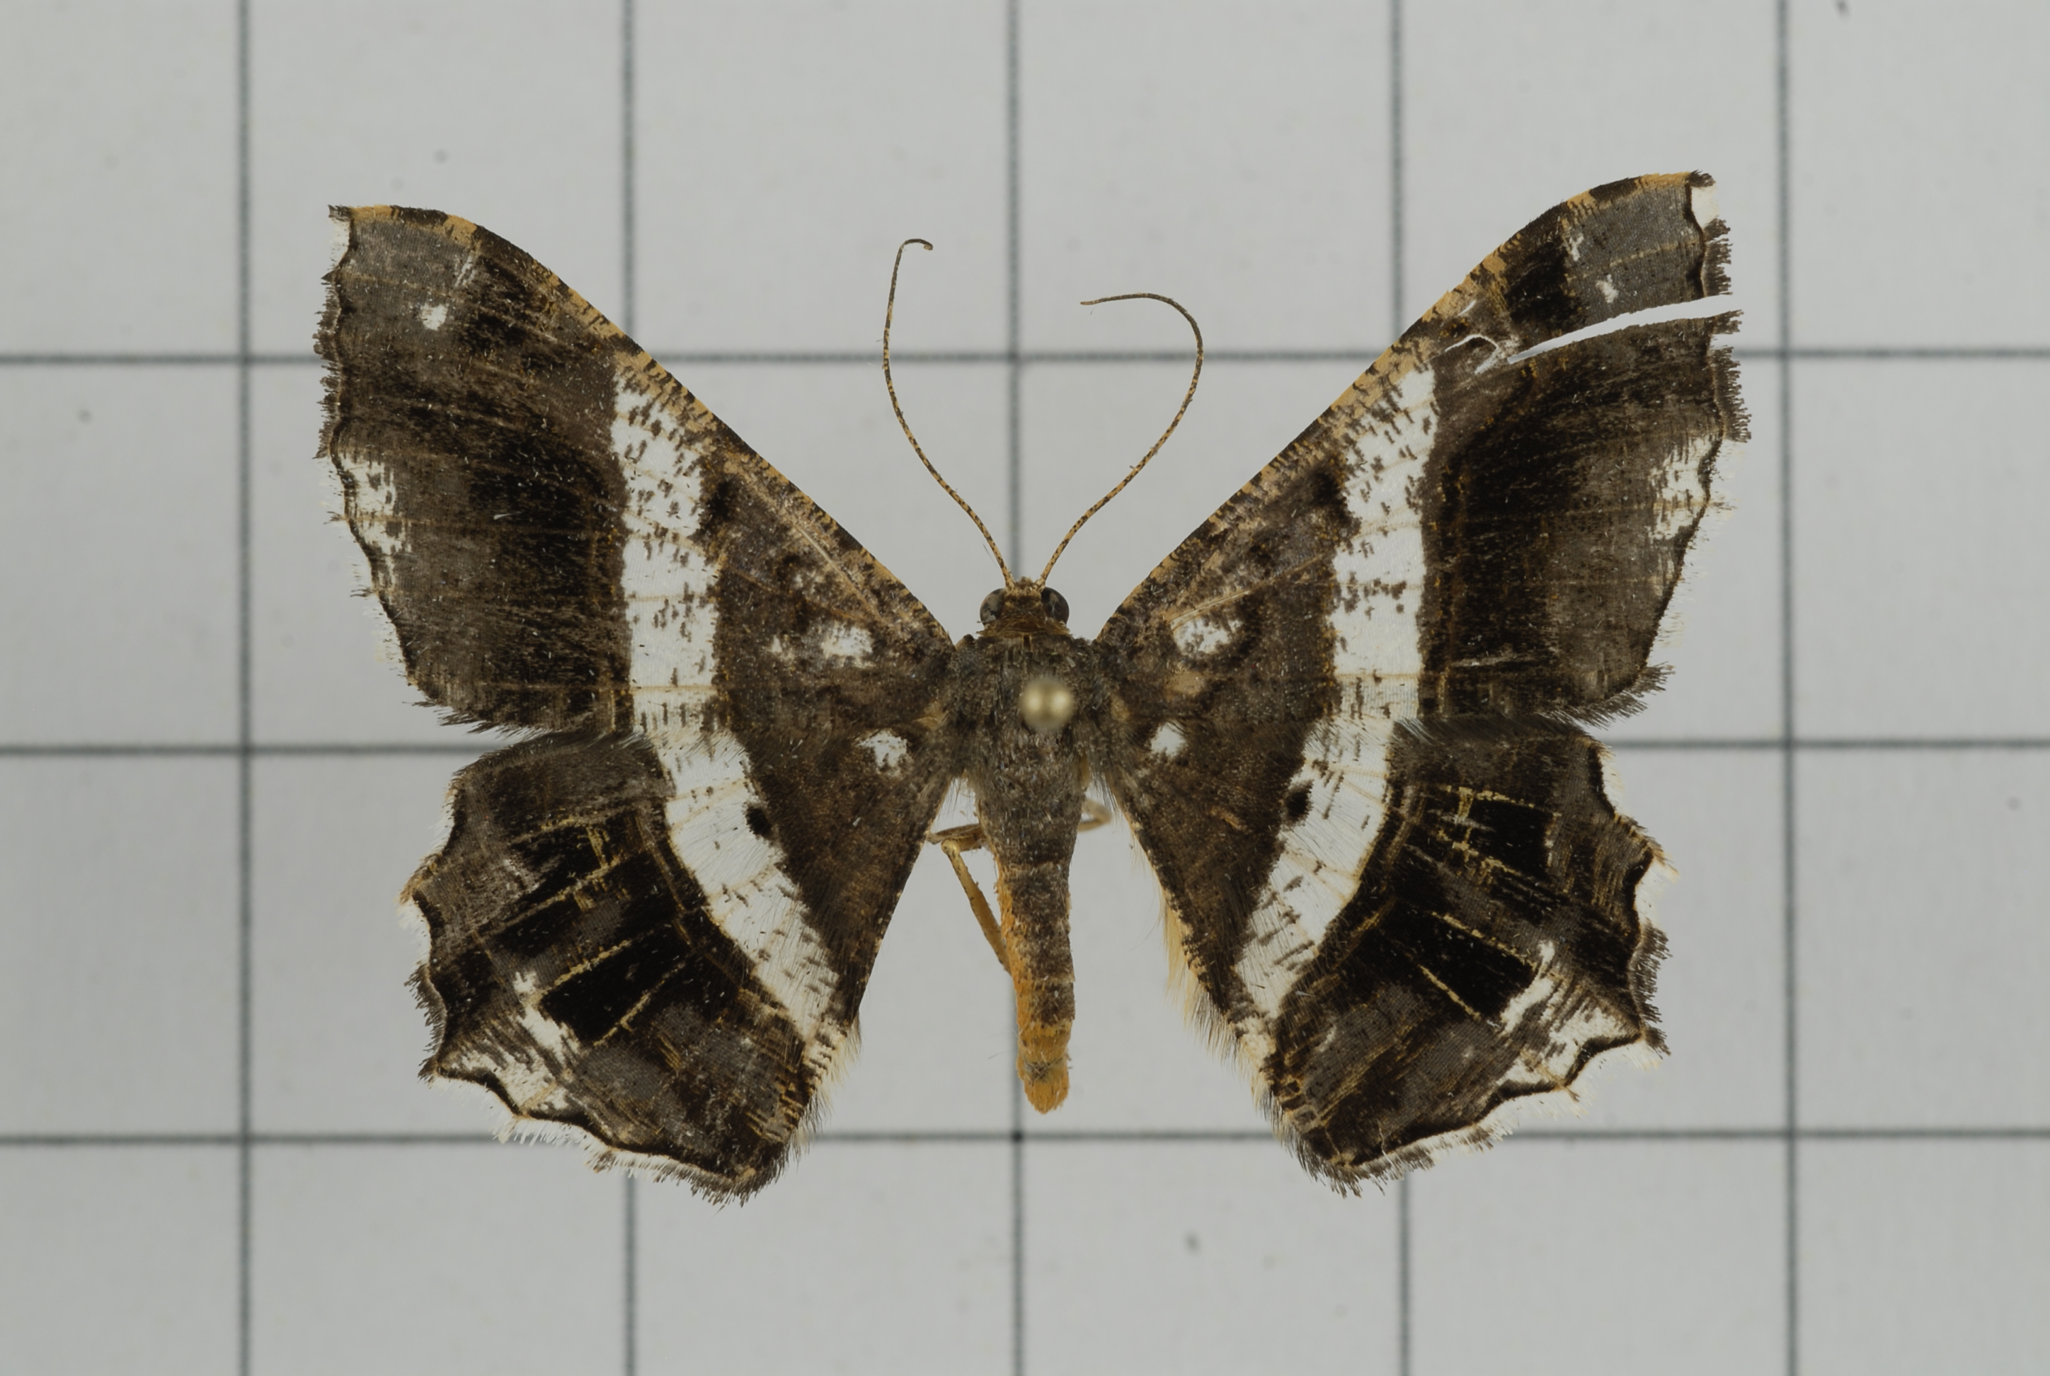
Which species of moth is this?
Chiasmia eleonora eleonora
